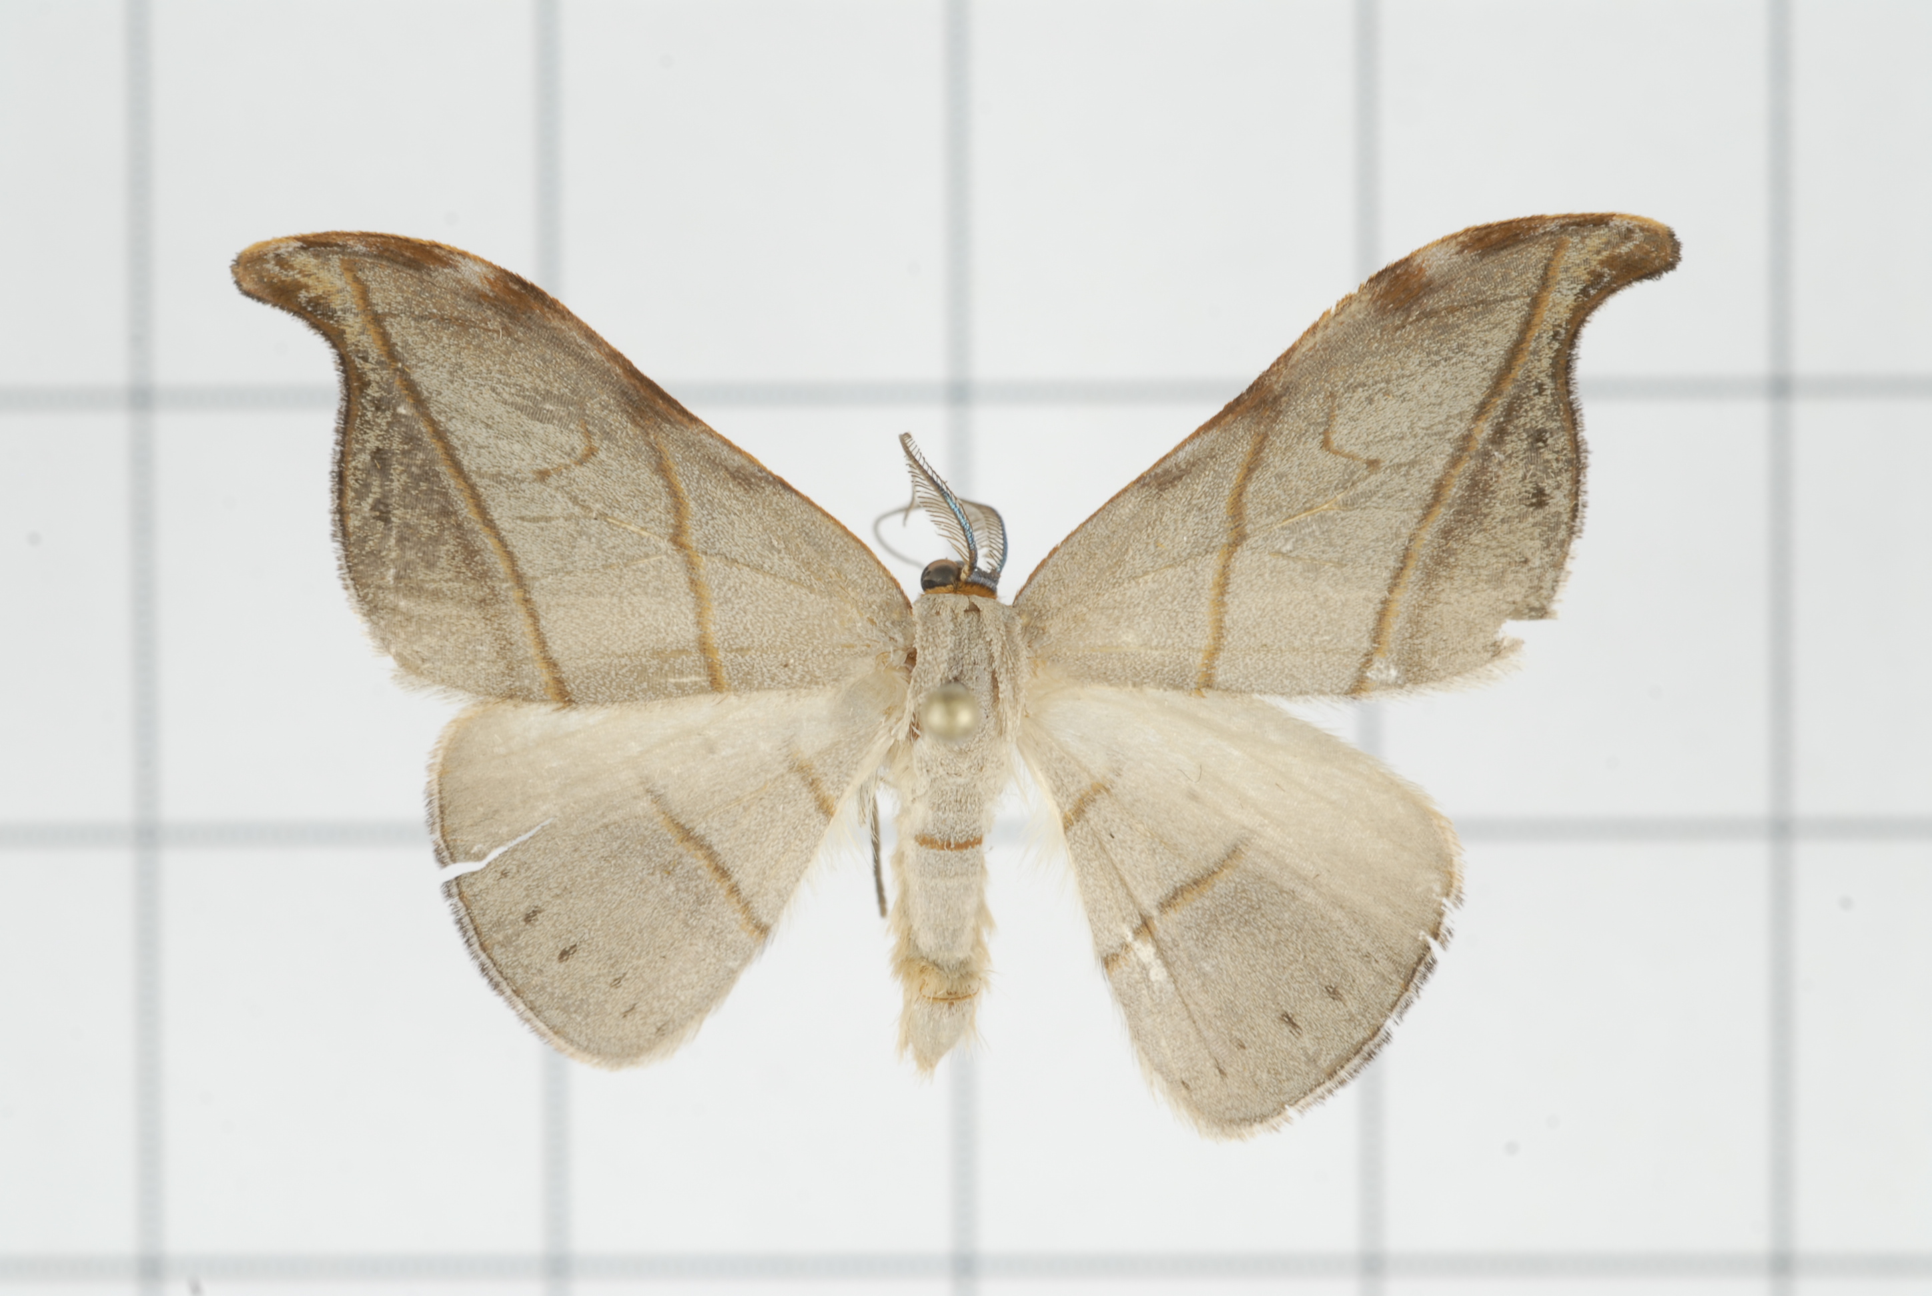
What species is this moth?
Nordstromia semililacina
